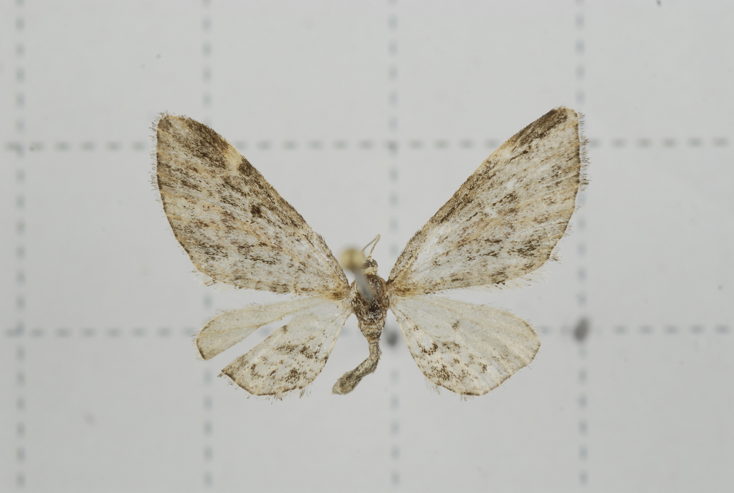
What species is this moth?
Eupithecia hashimotoi
